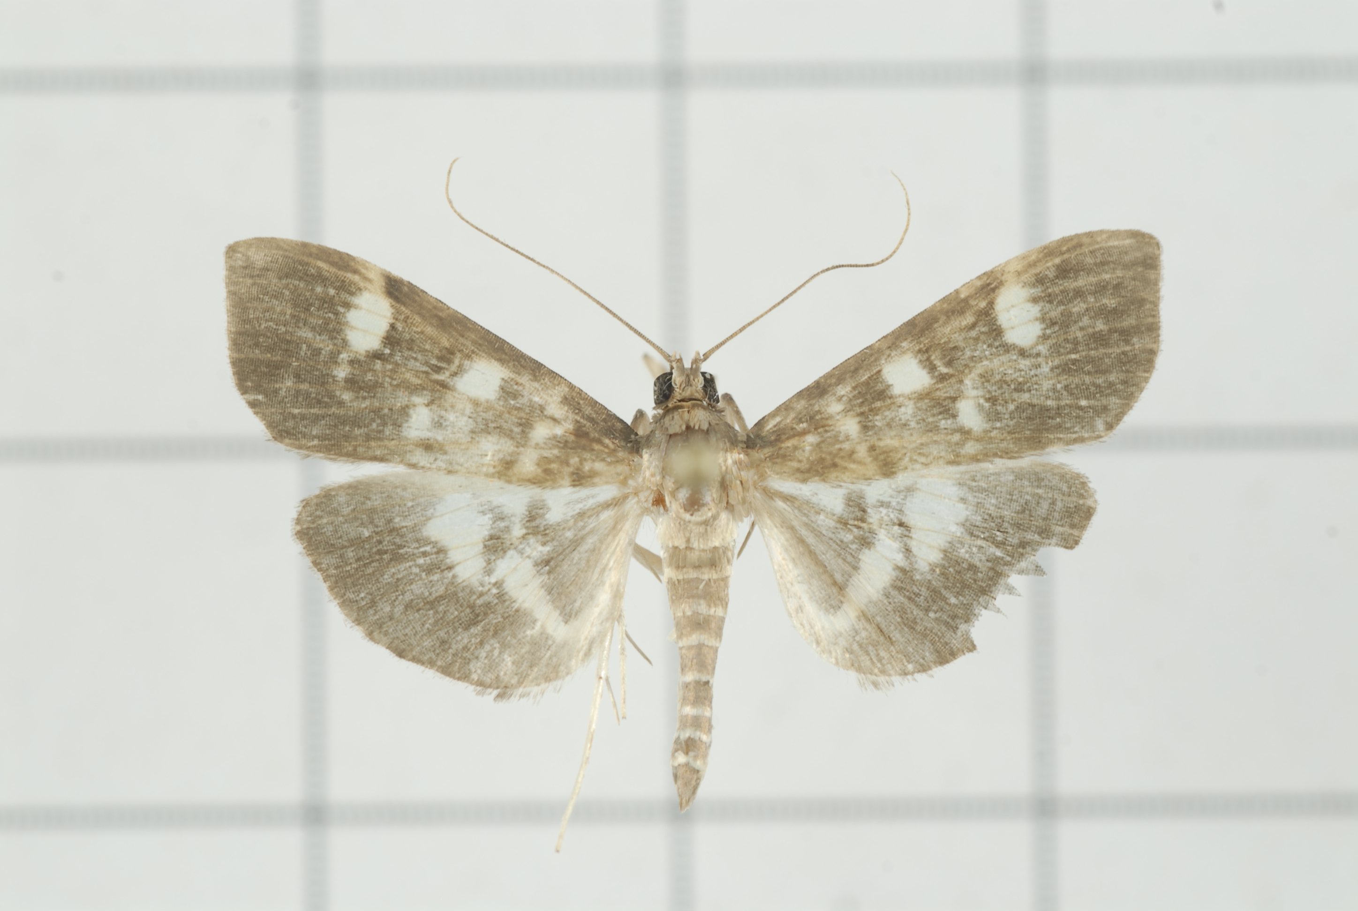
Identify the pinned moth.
Herpetogramma luctuosalis
